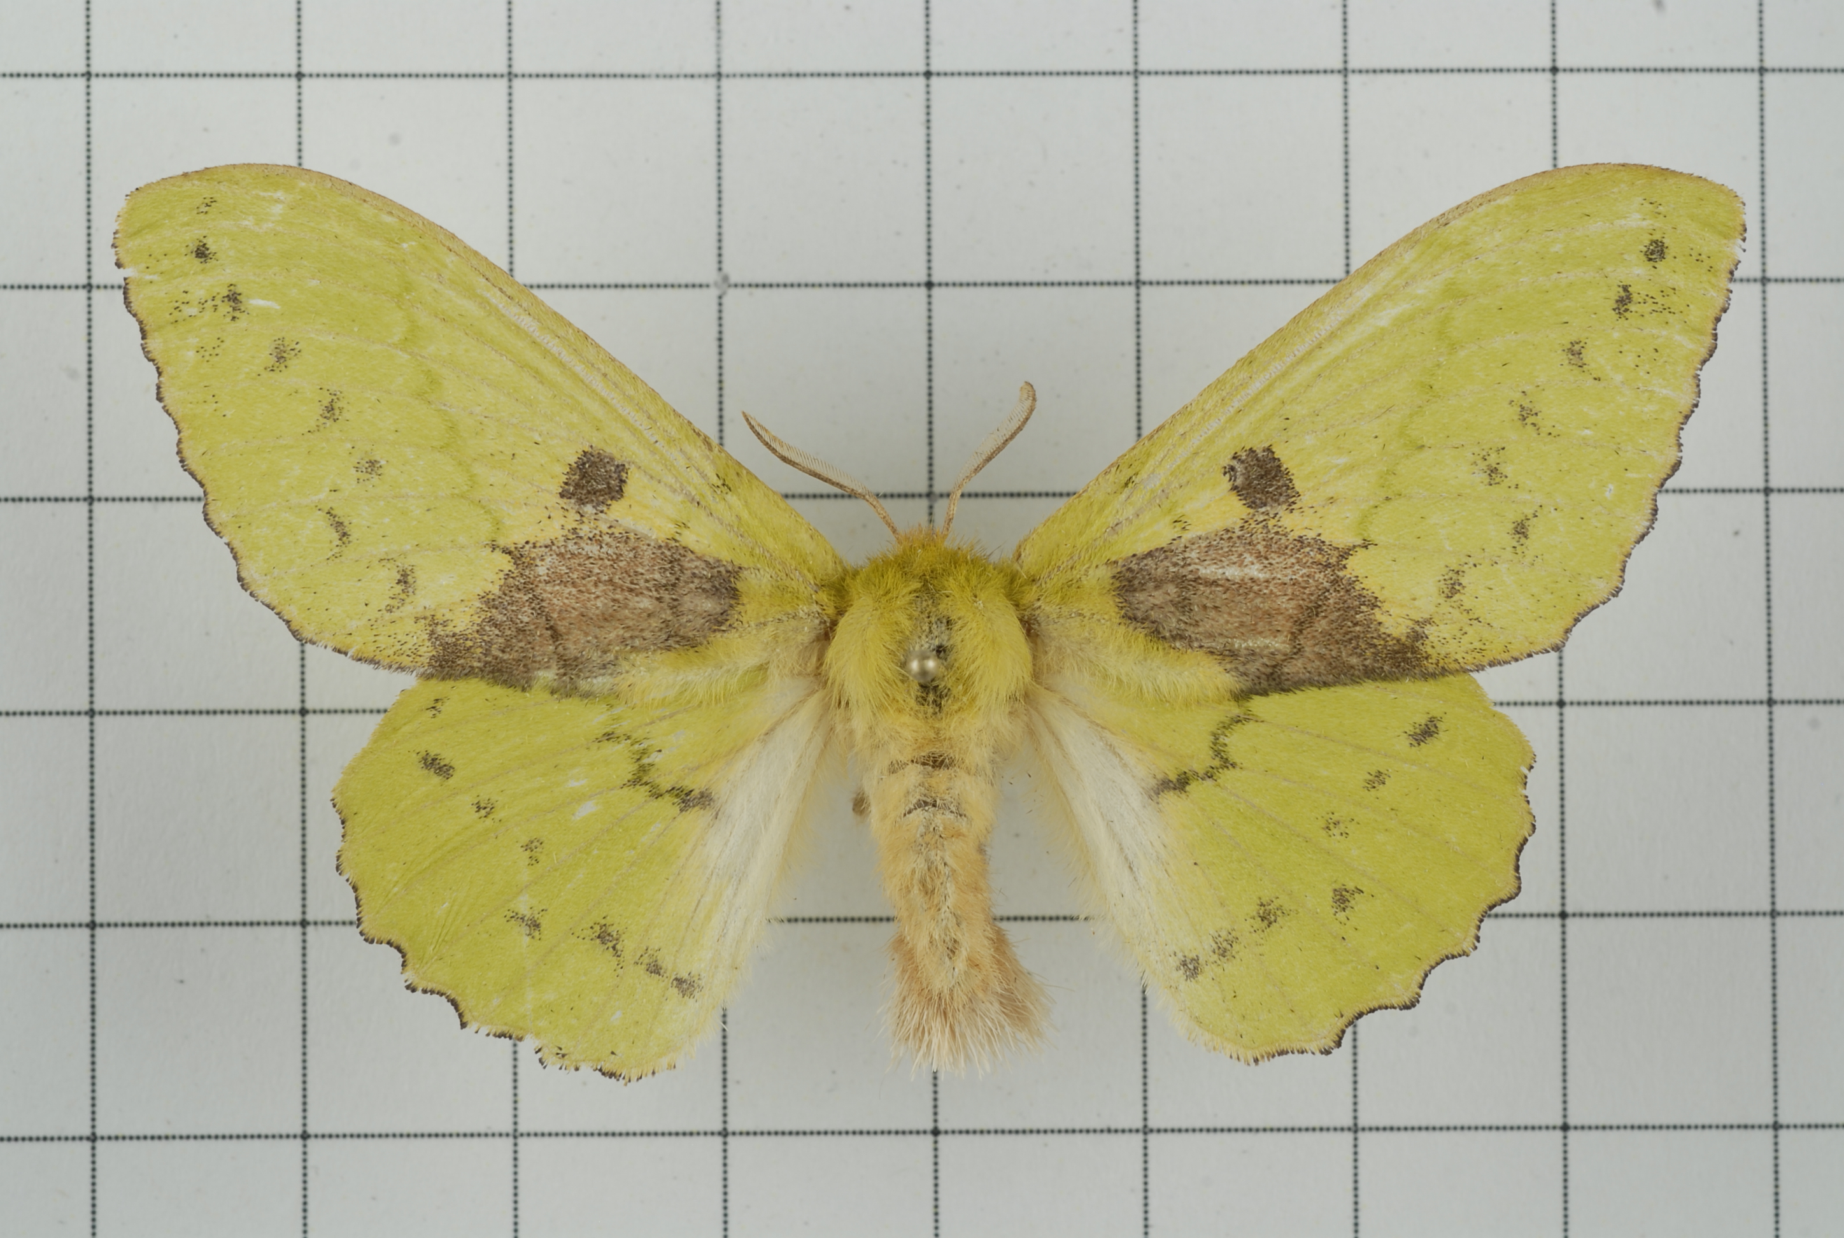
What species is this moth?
Trabala vishnou guttata
